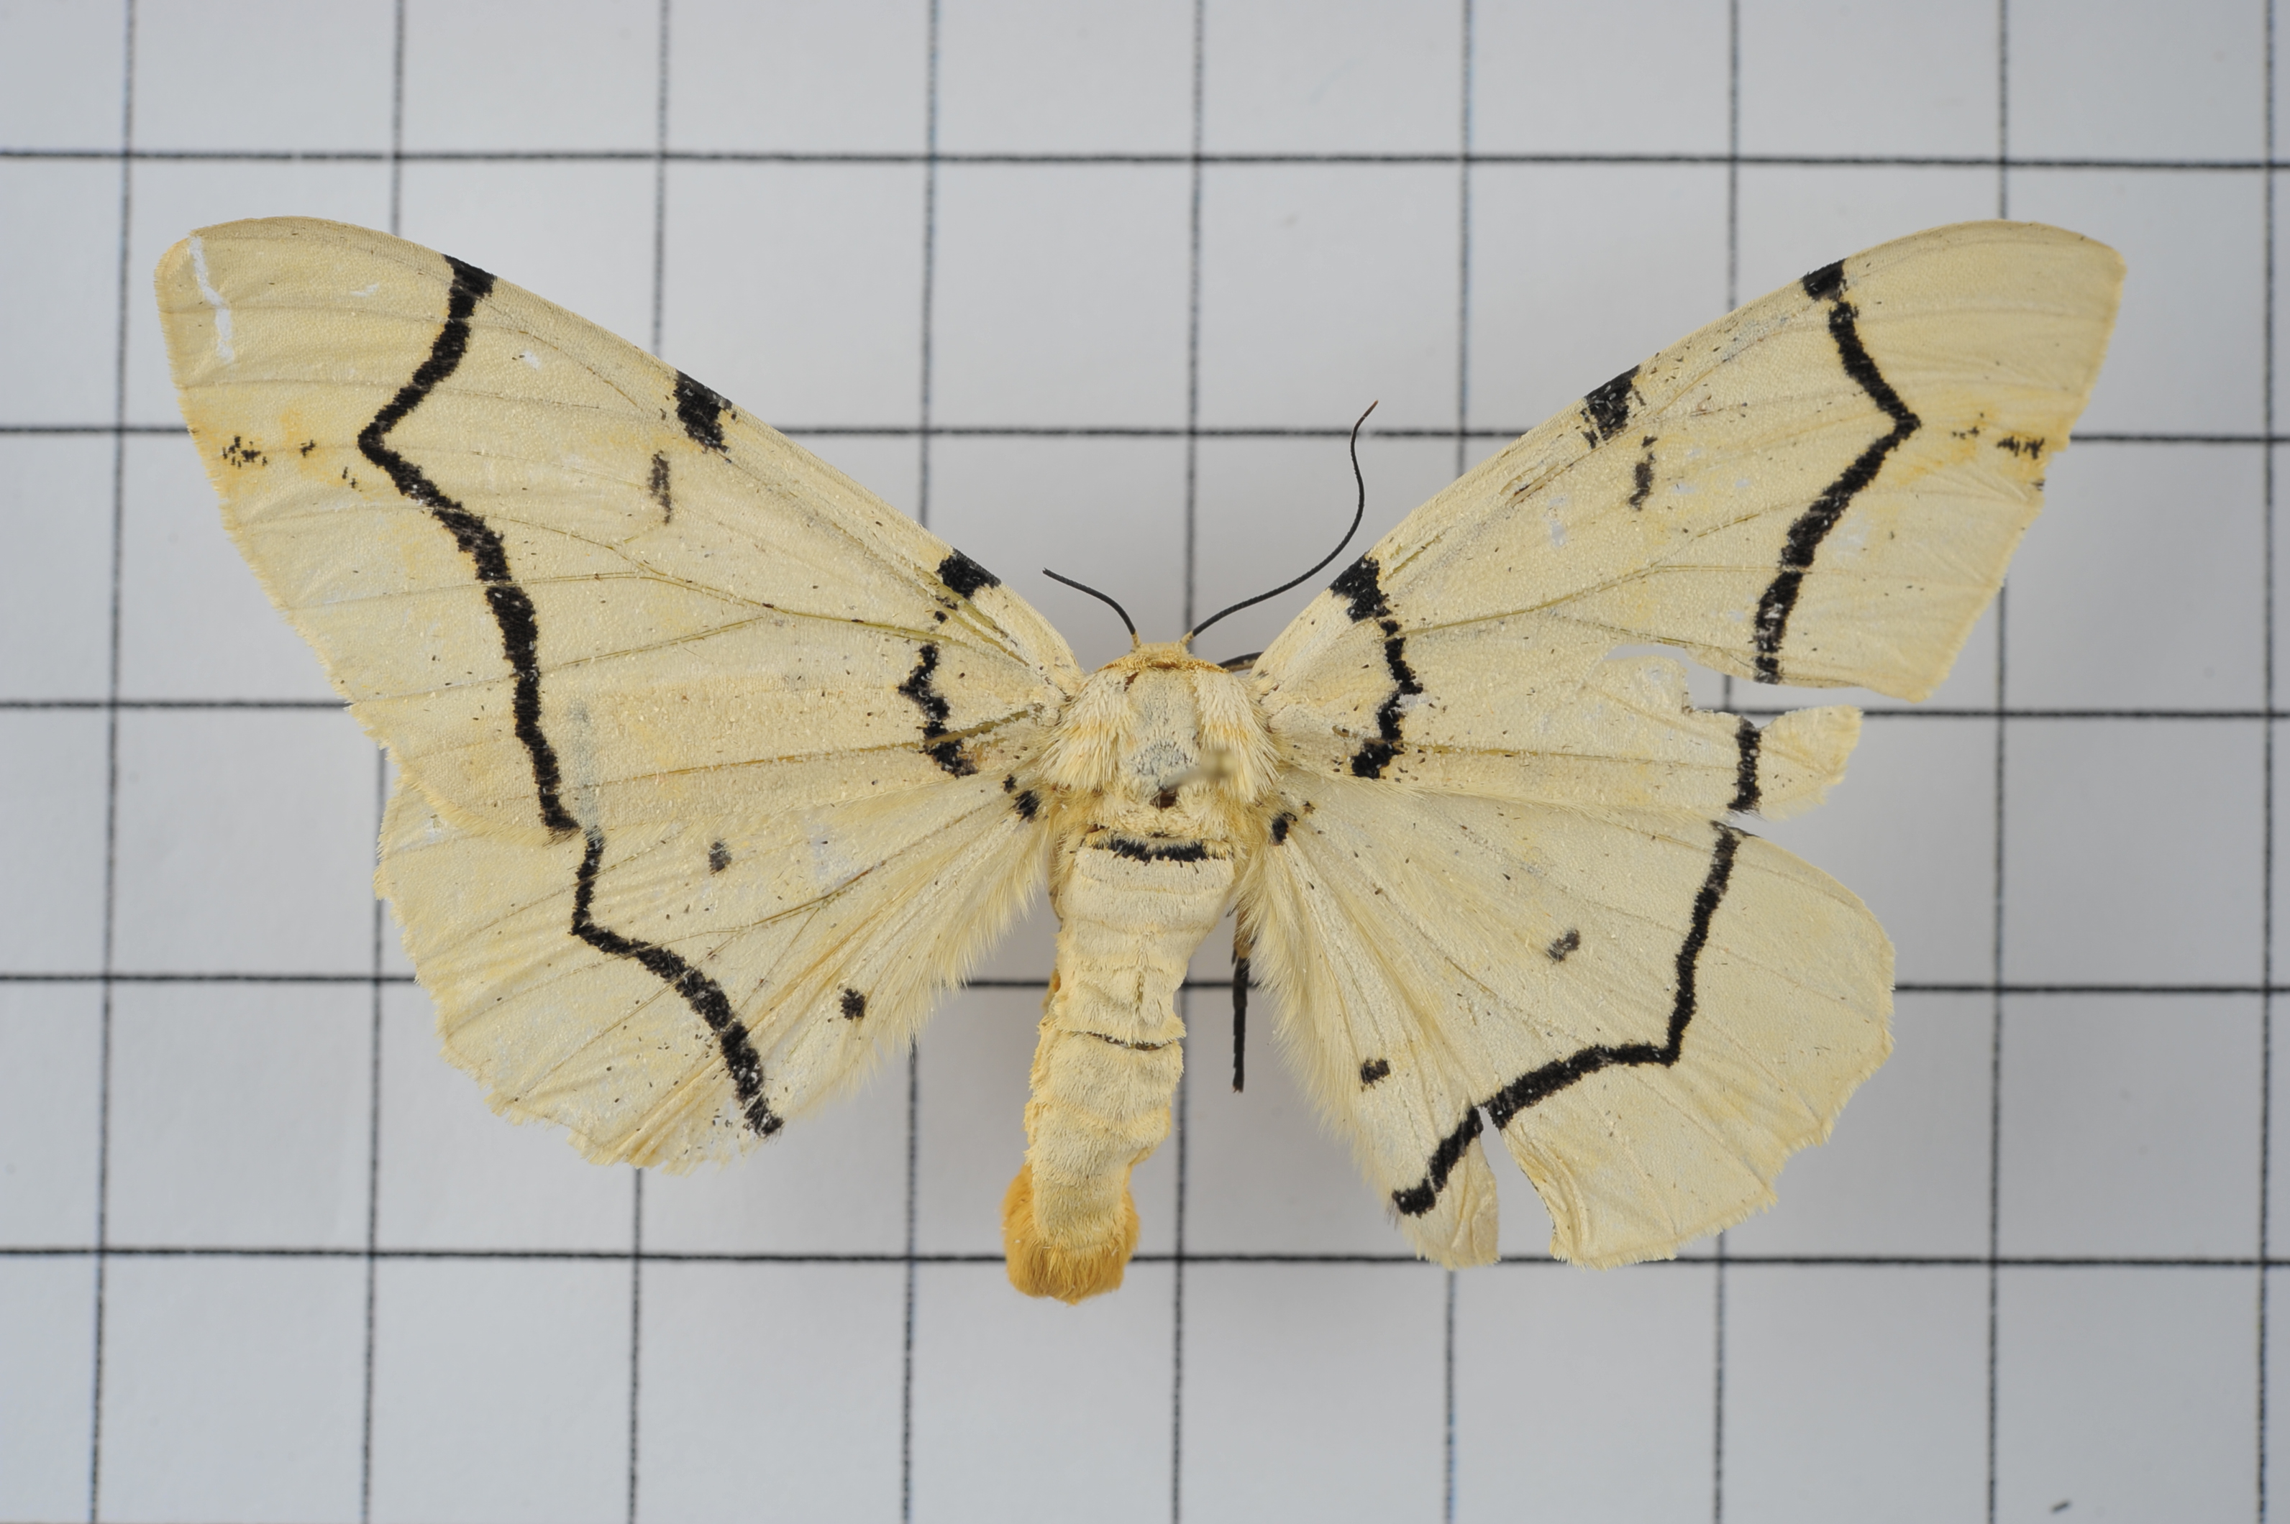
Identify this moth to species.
Biston perclara
